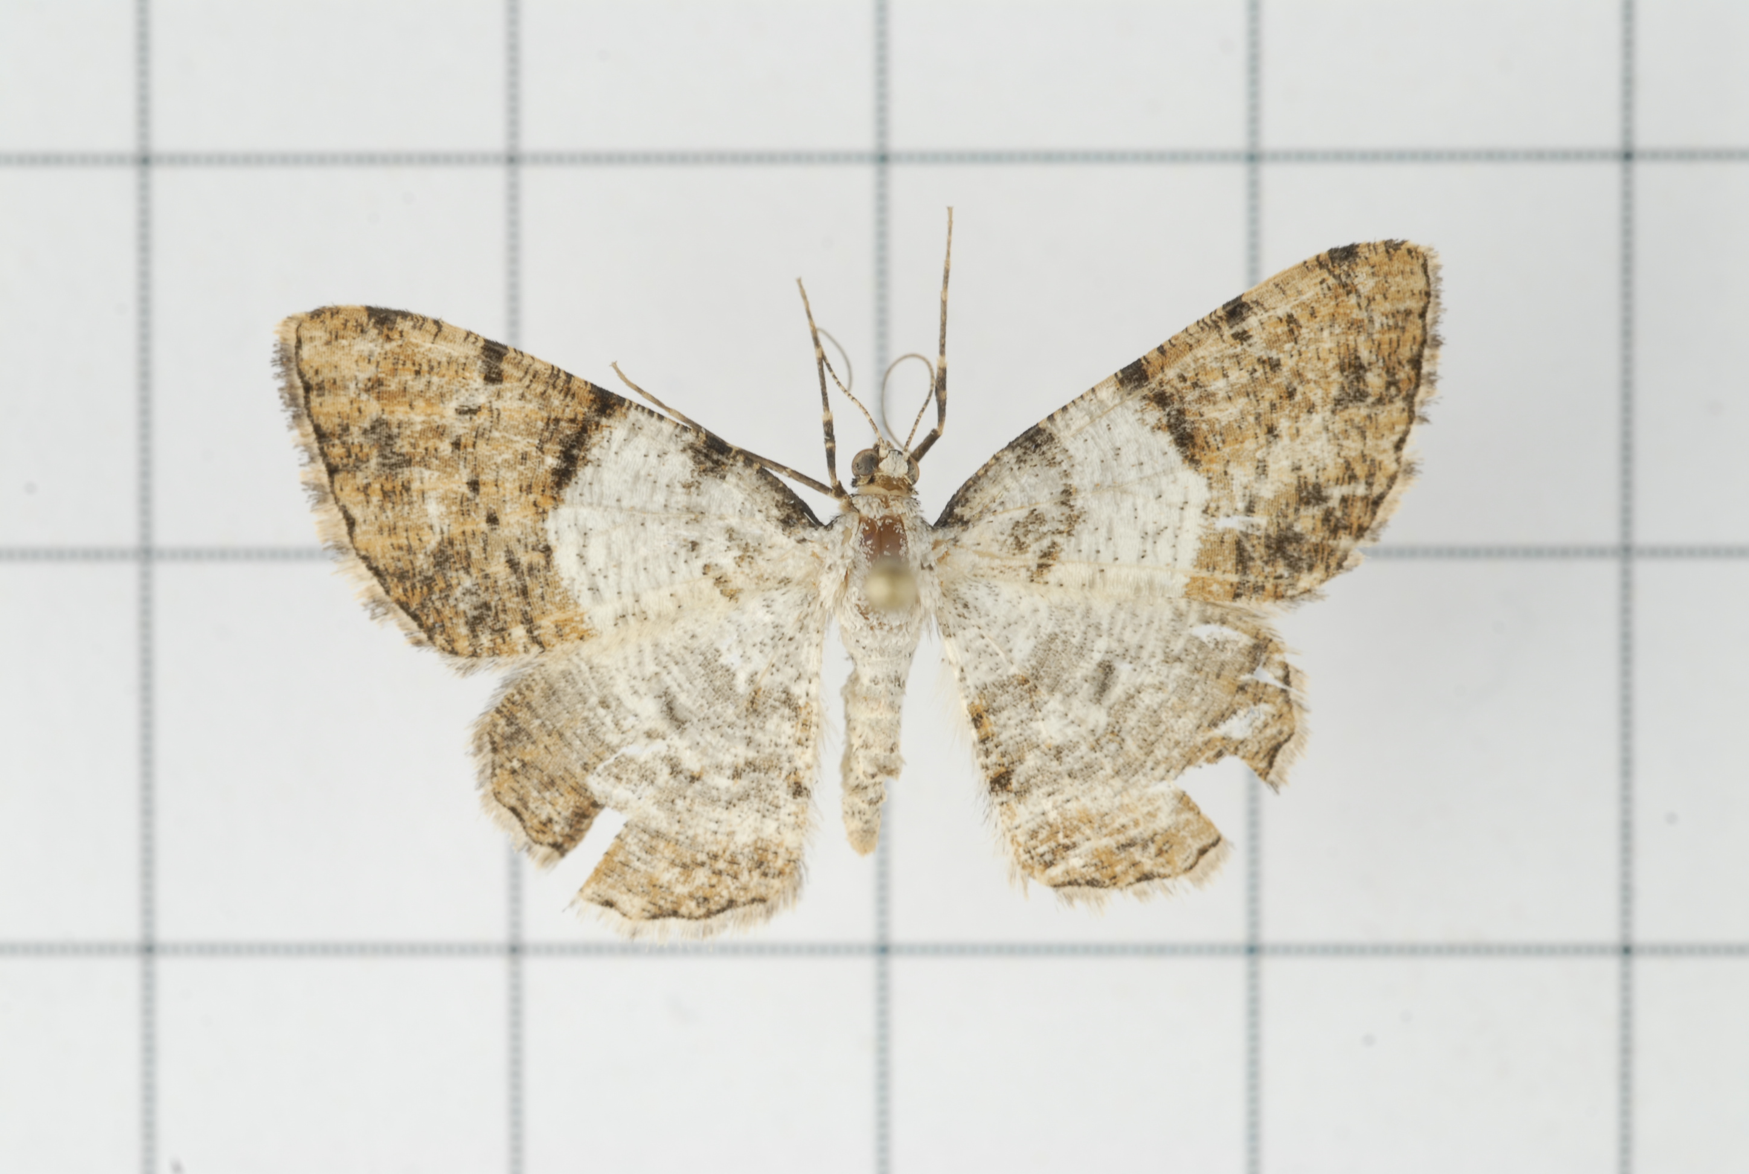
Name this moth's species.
Psilalcis albibasis
